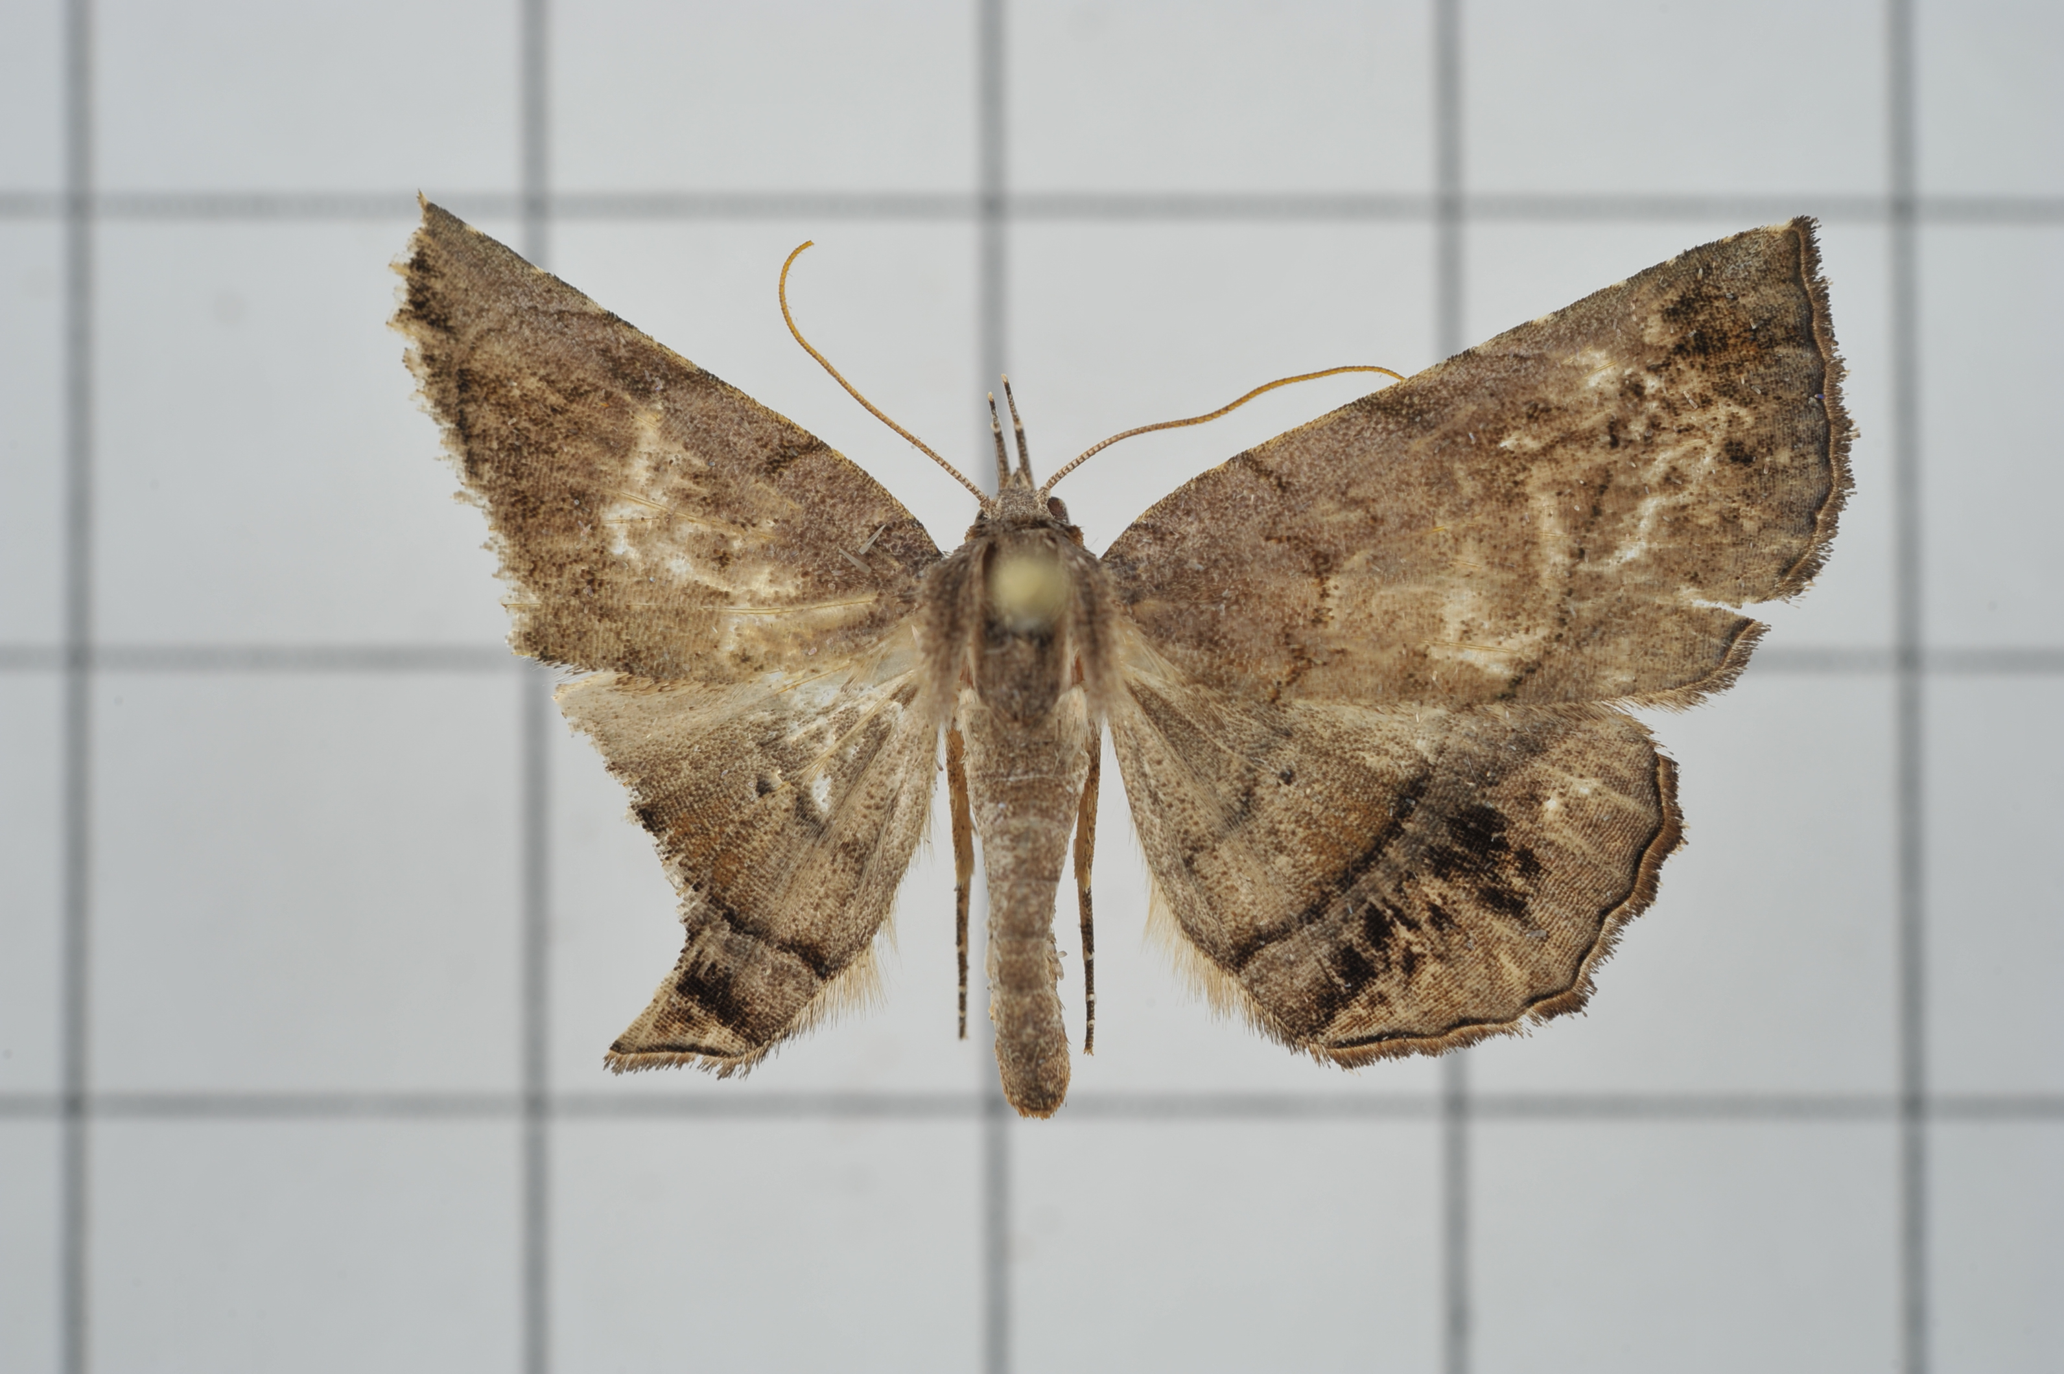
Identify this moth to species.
Pangrapta trilineata
